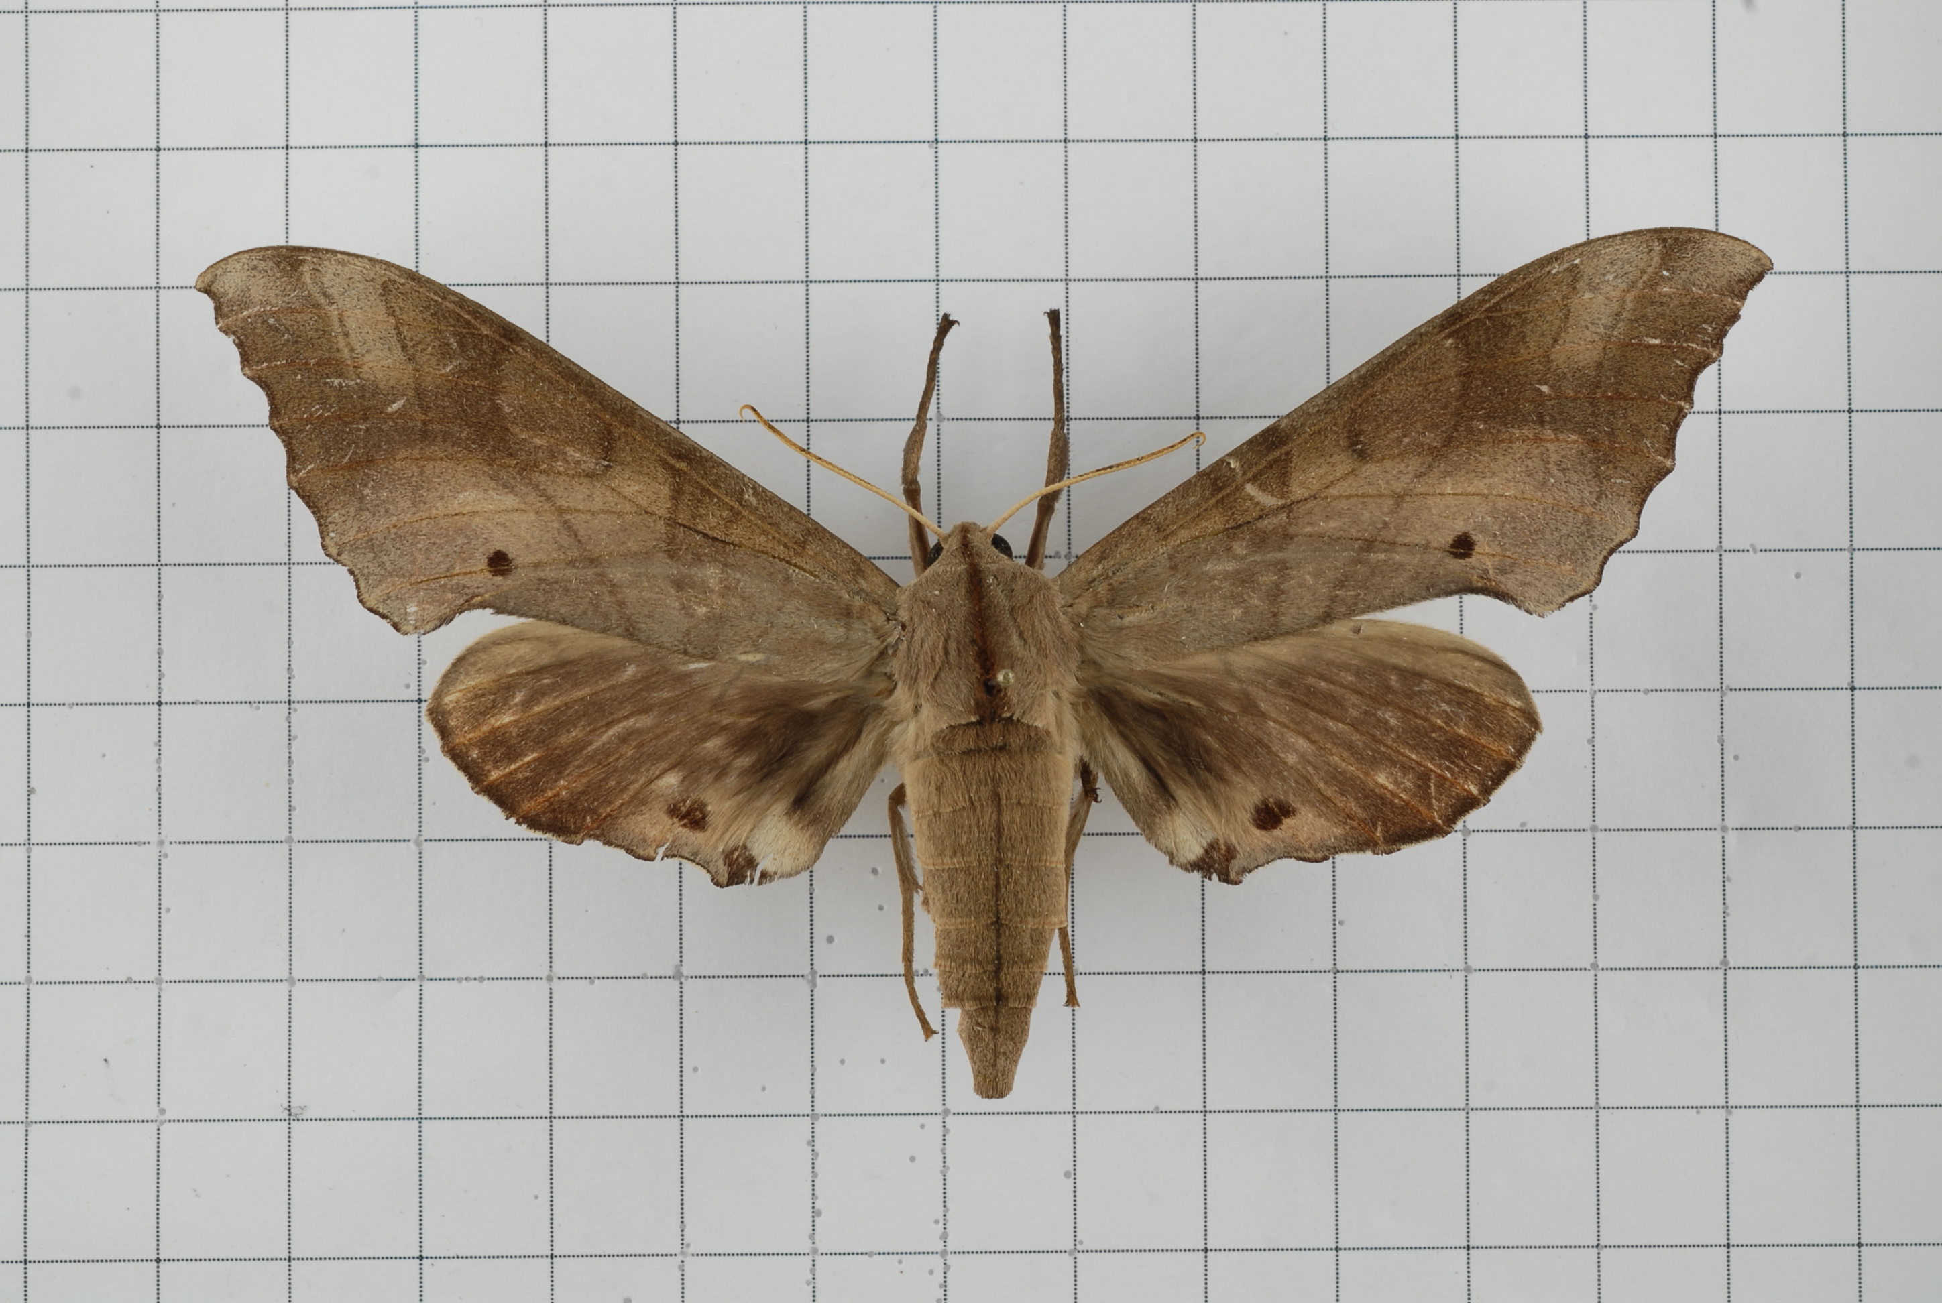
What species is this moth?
Marumba sperchius sperchius
